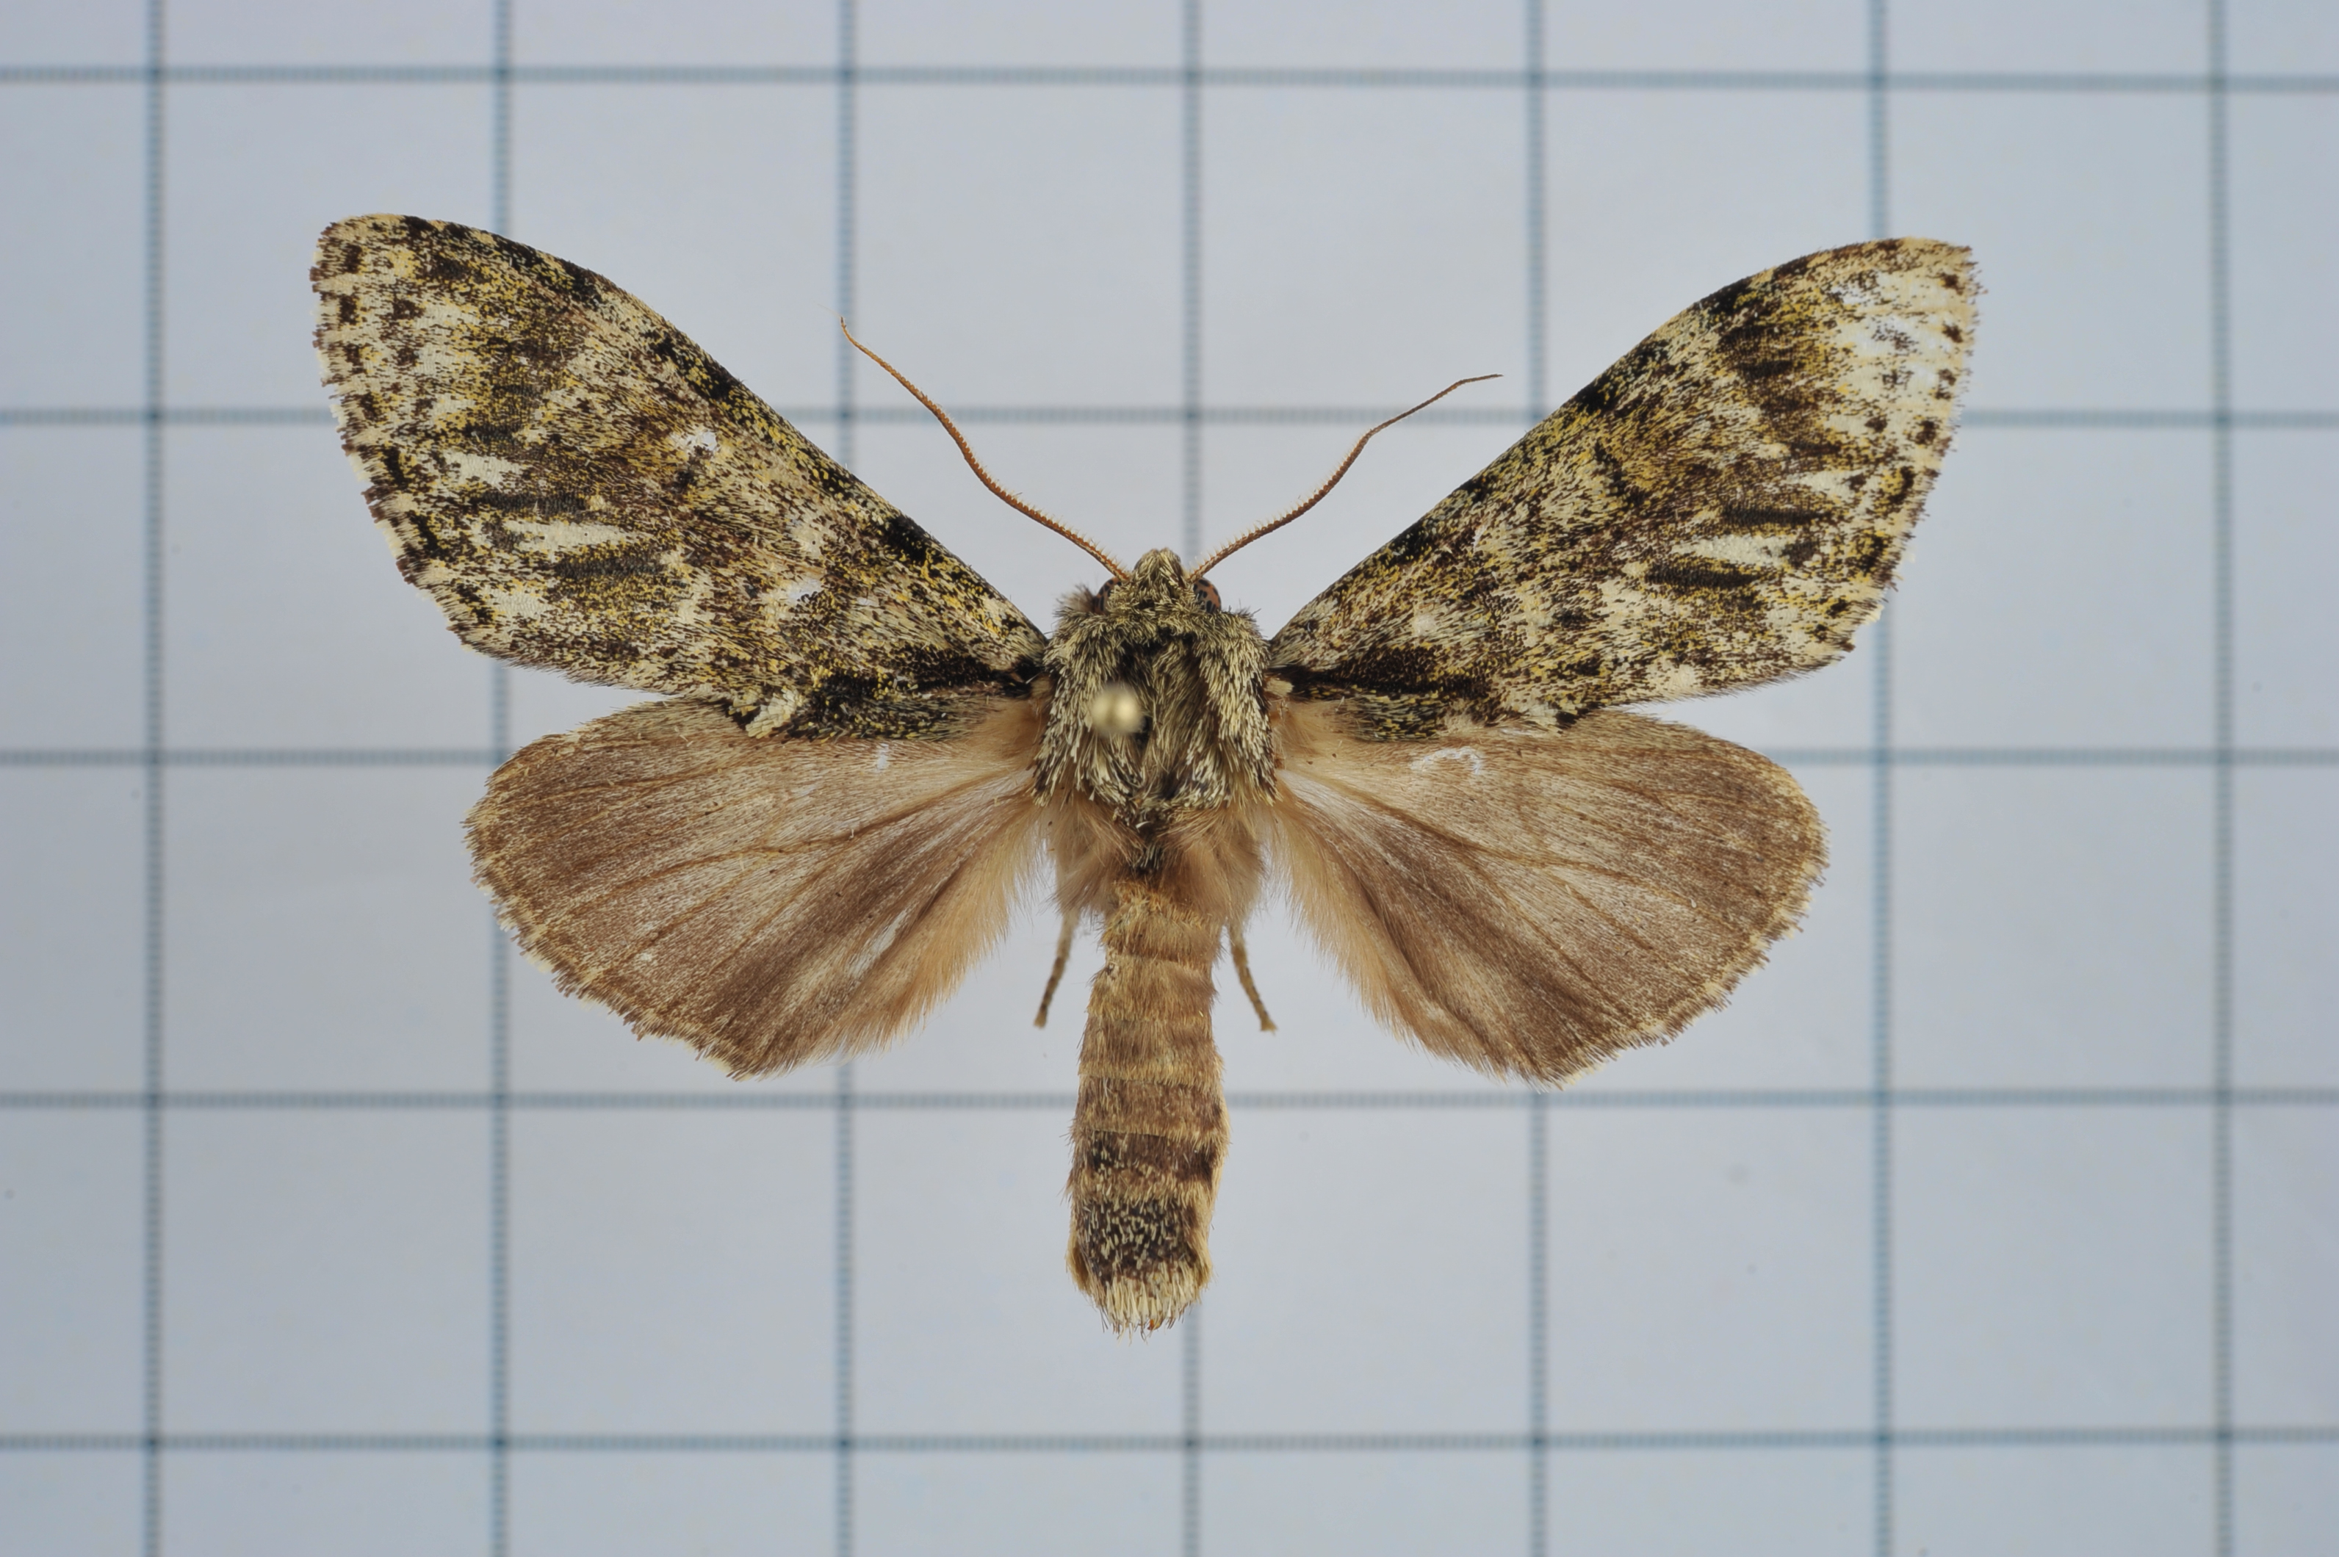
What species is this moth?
Pheosiopsis cinerea formosana
